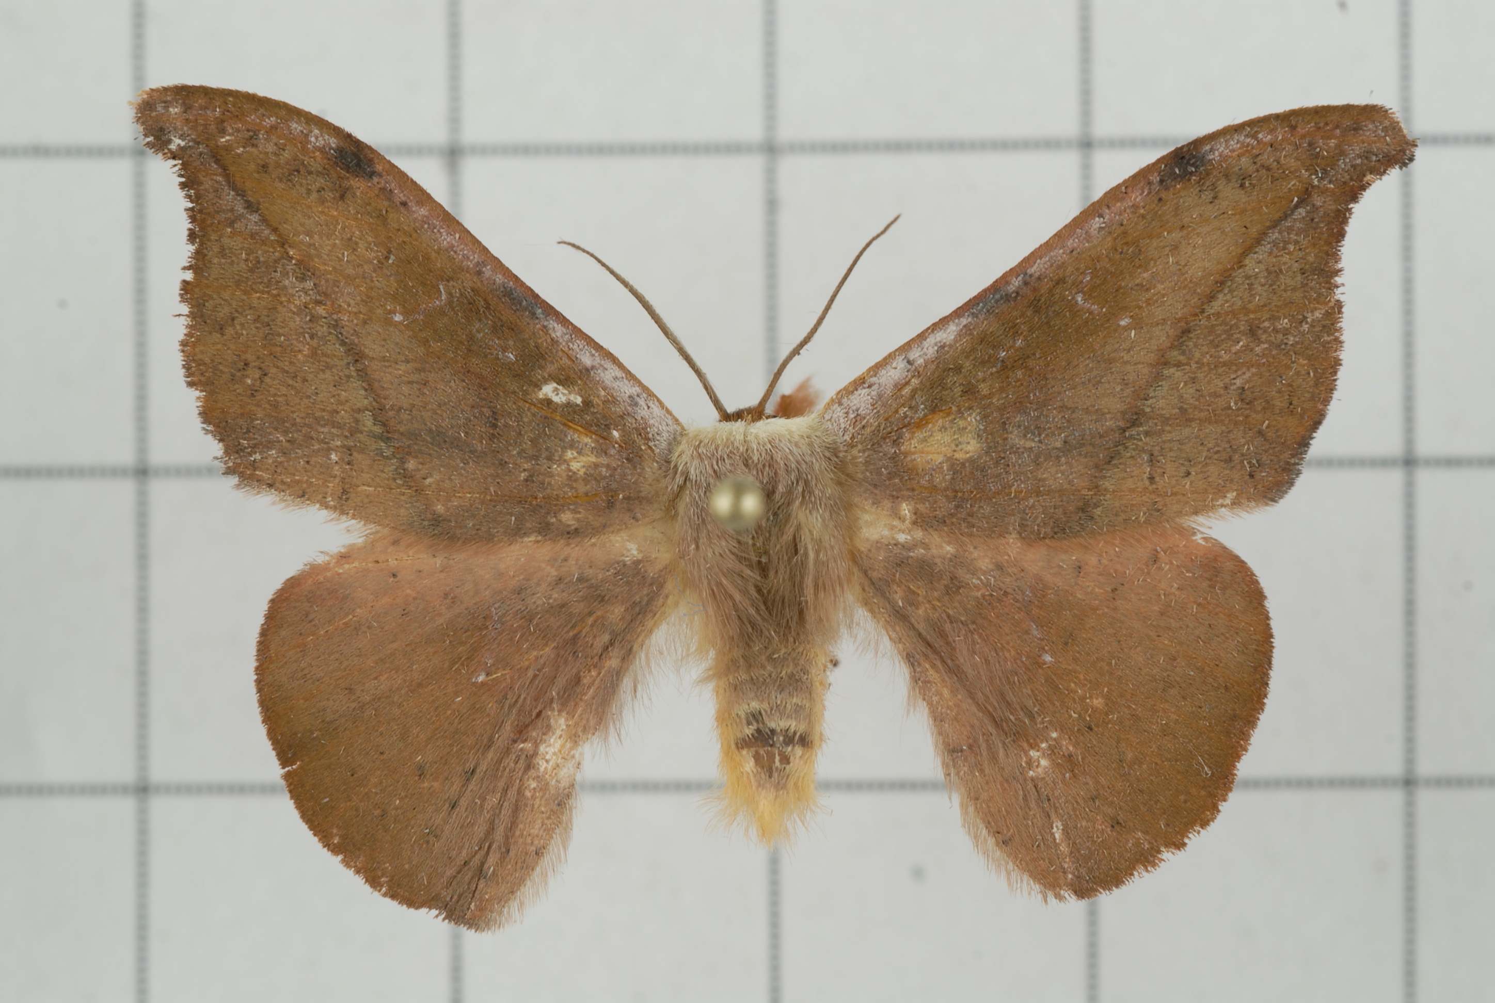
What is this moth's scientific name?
Oreta brunnea
